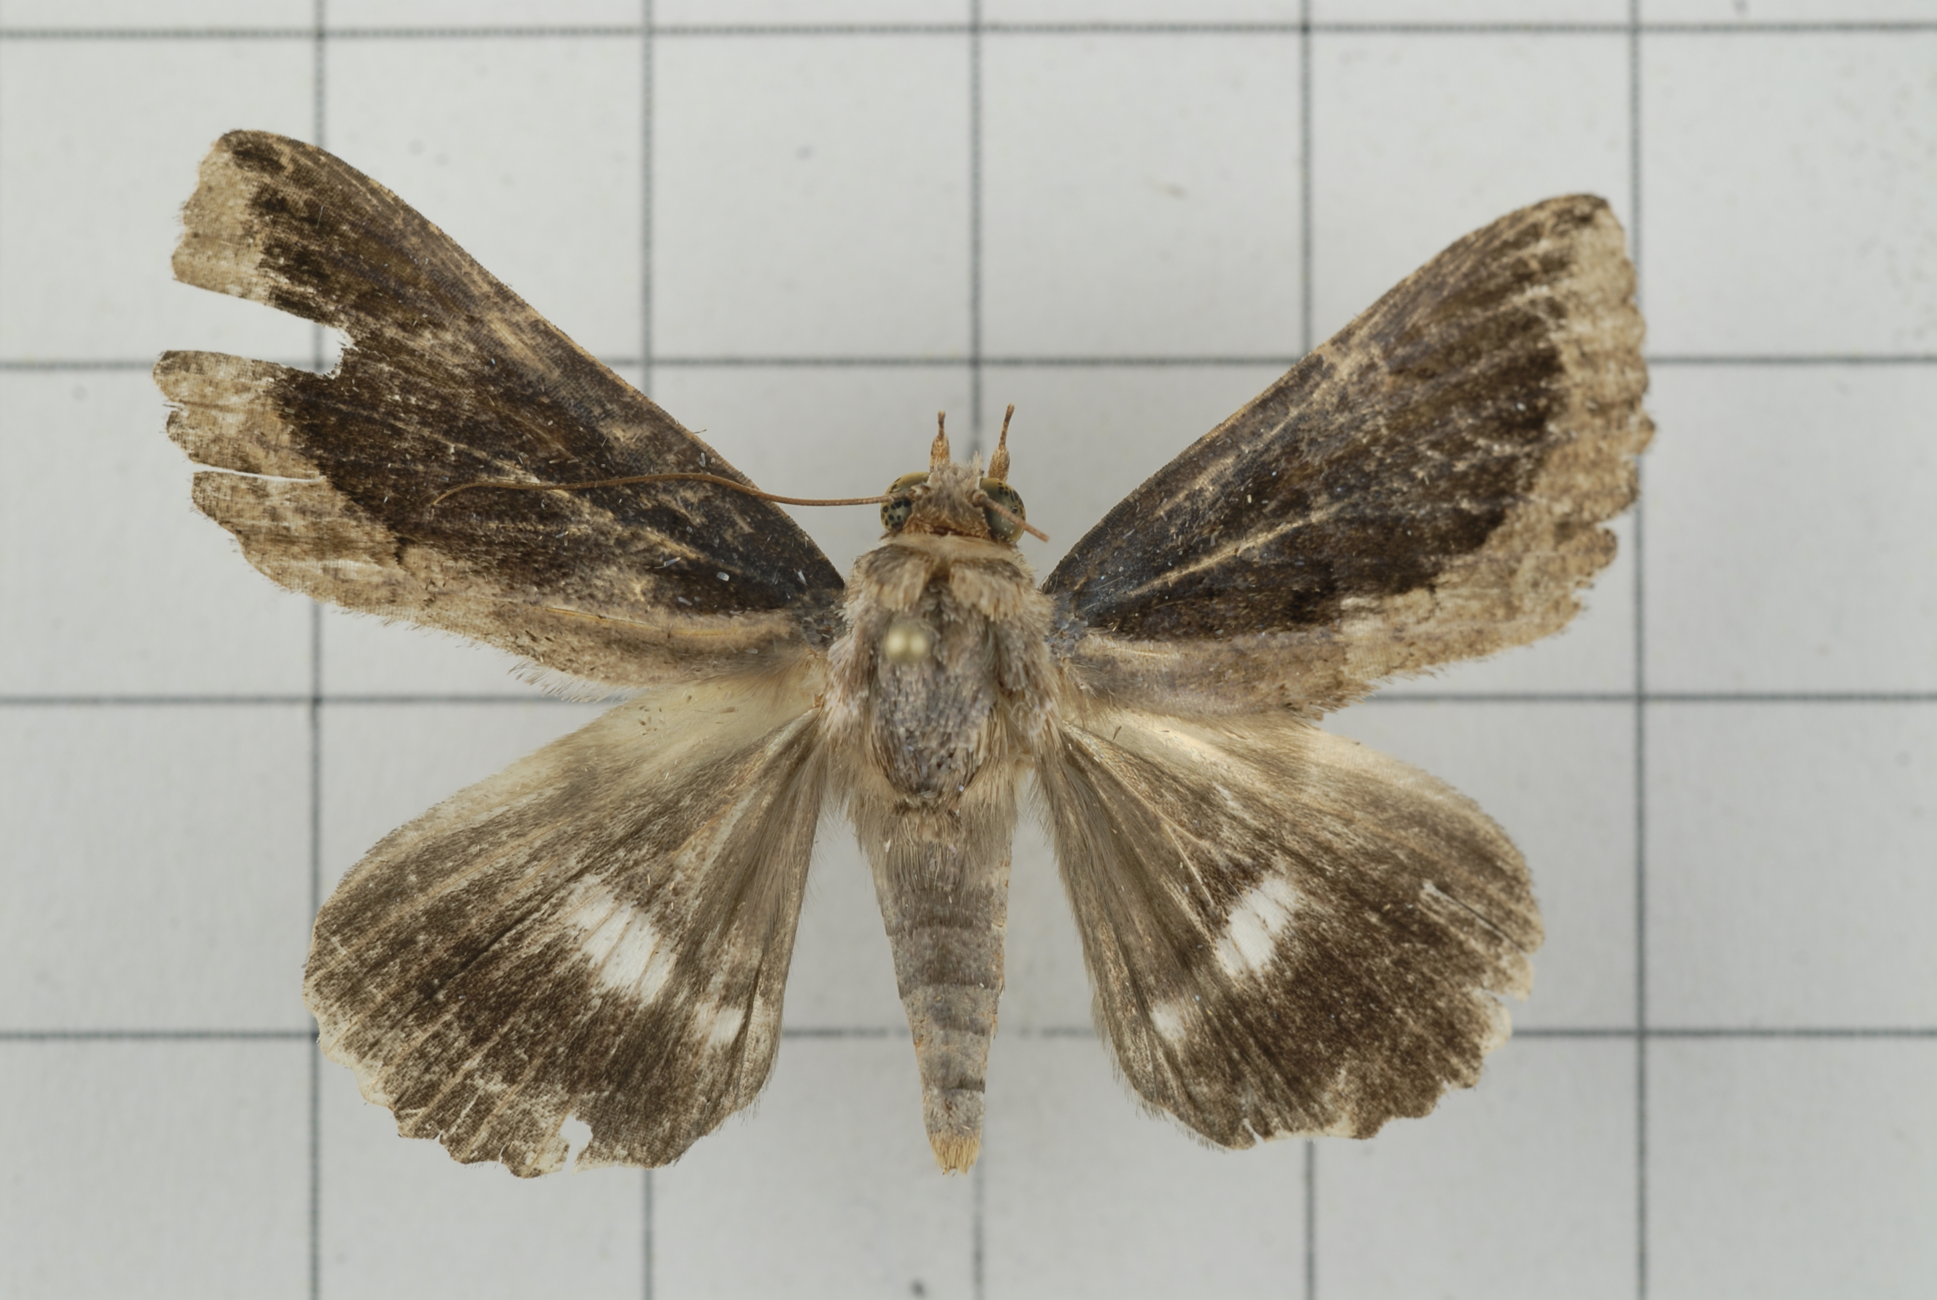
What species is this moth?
Ercheia cyllaria
